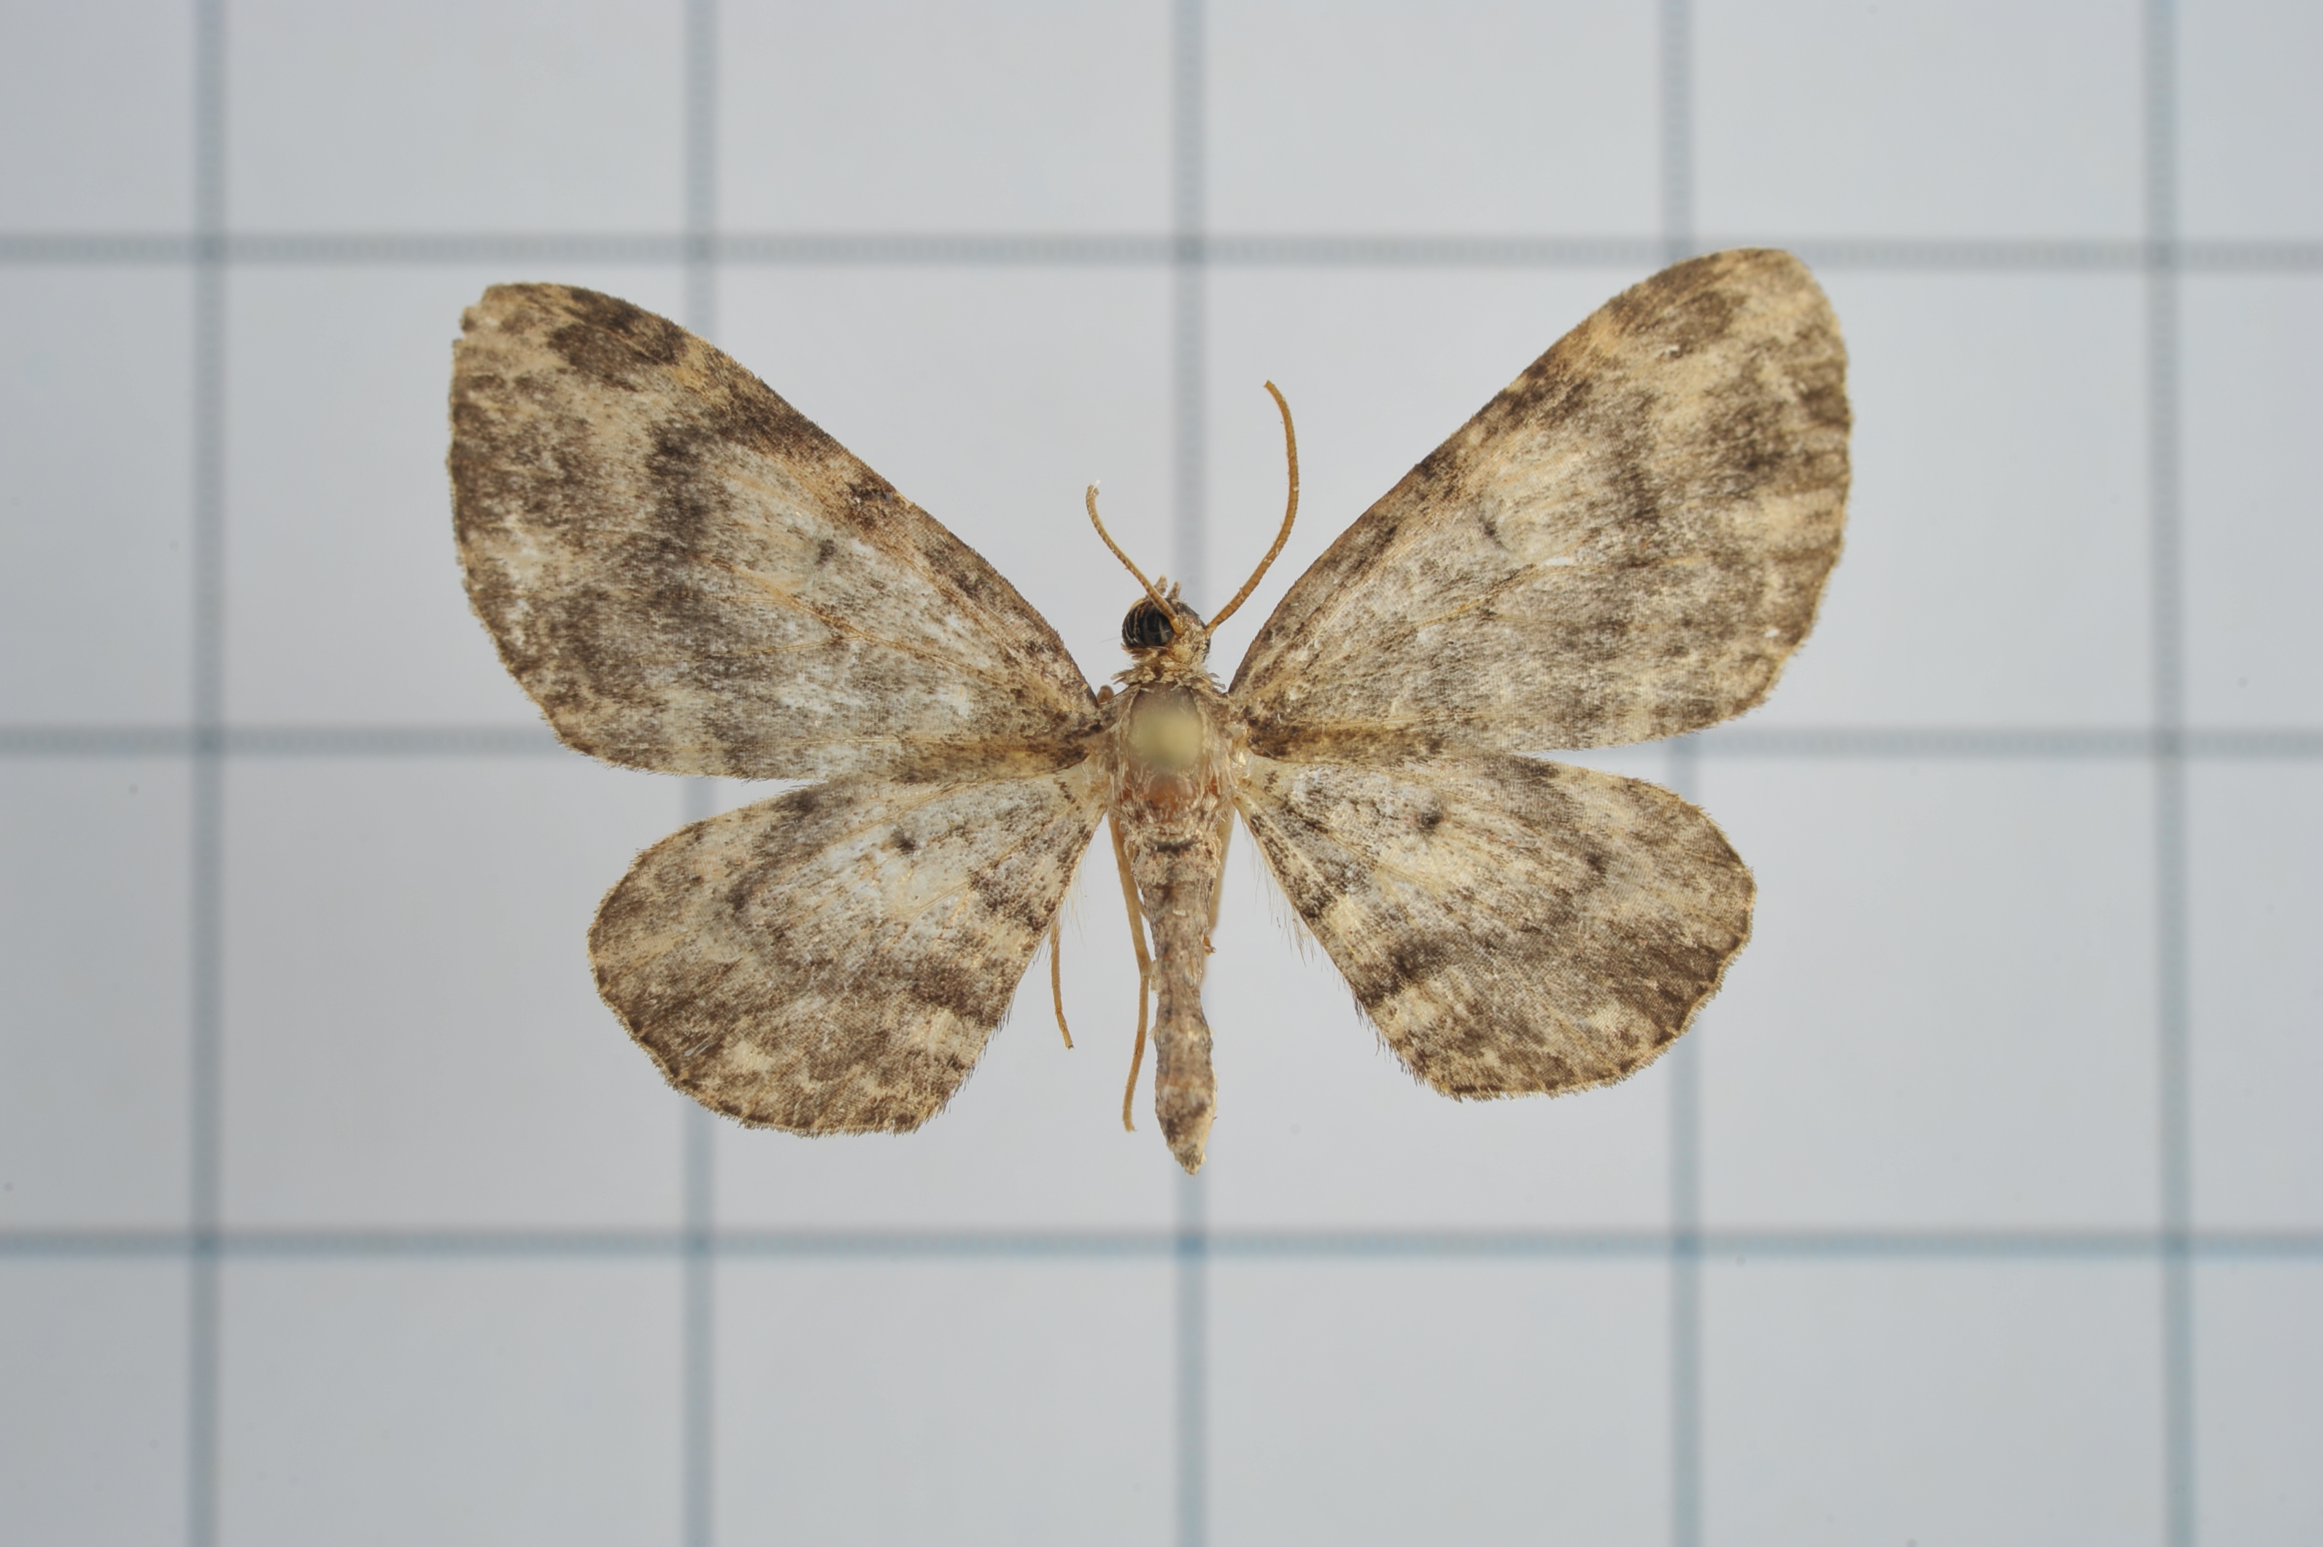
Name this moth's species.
Pseudocollix hyperythra catalalia
